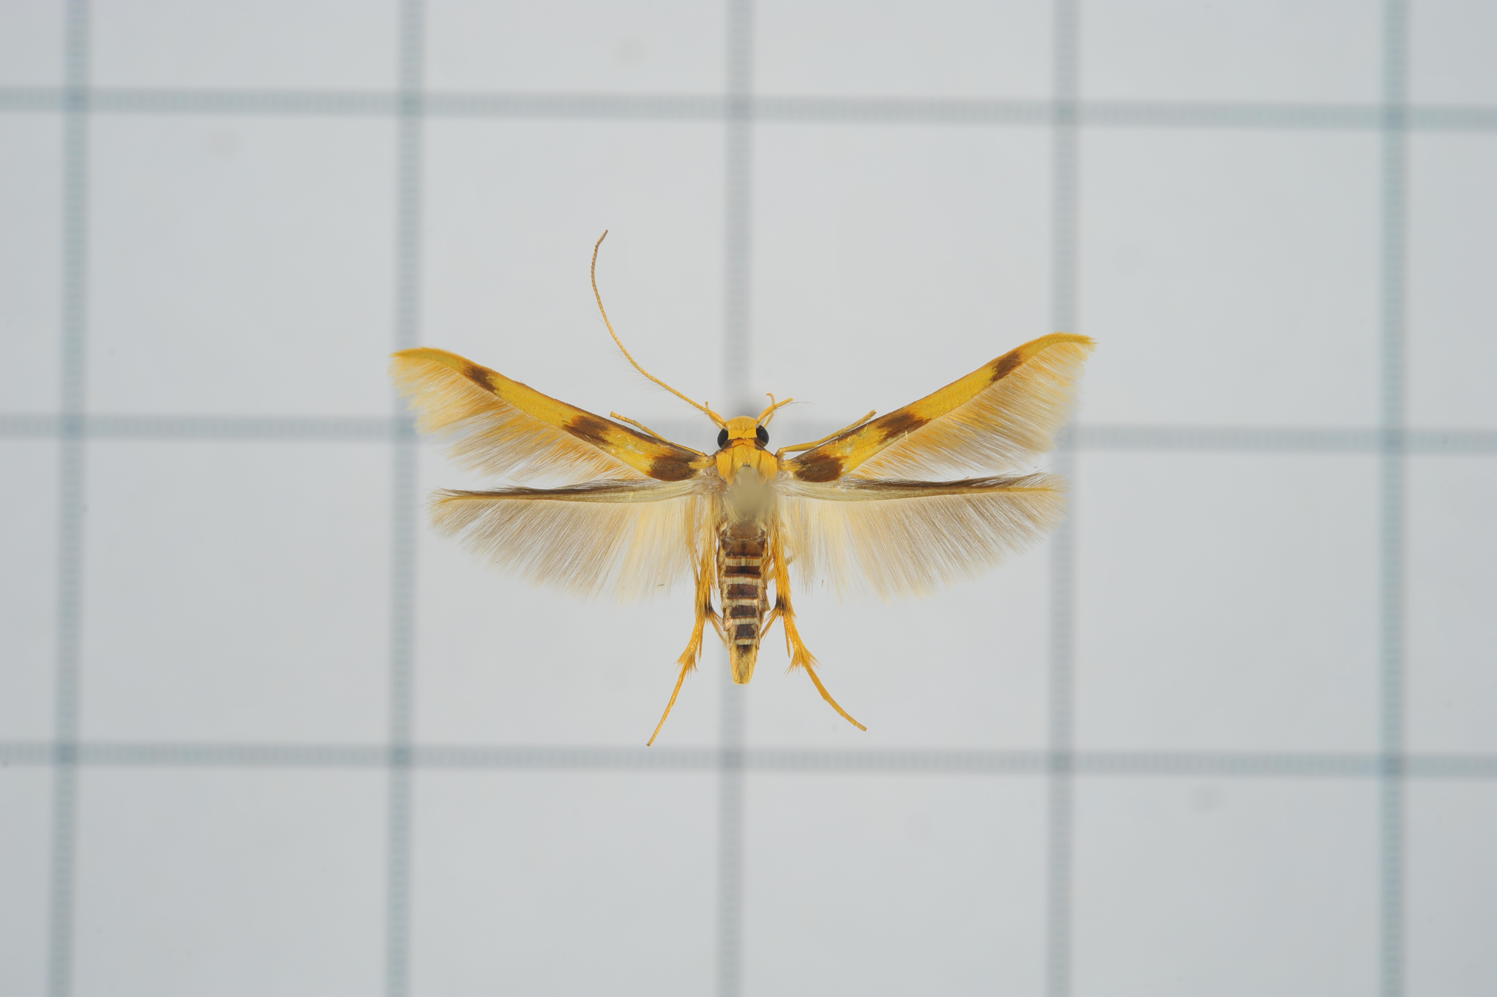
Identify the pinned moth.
Stathmopoda fusciumeraris
